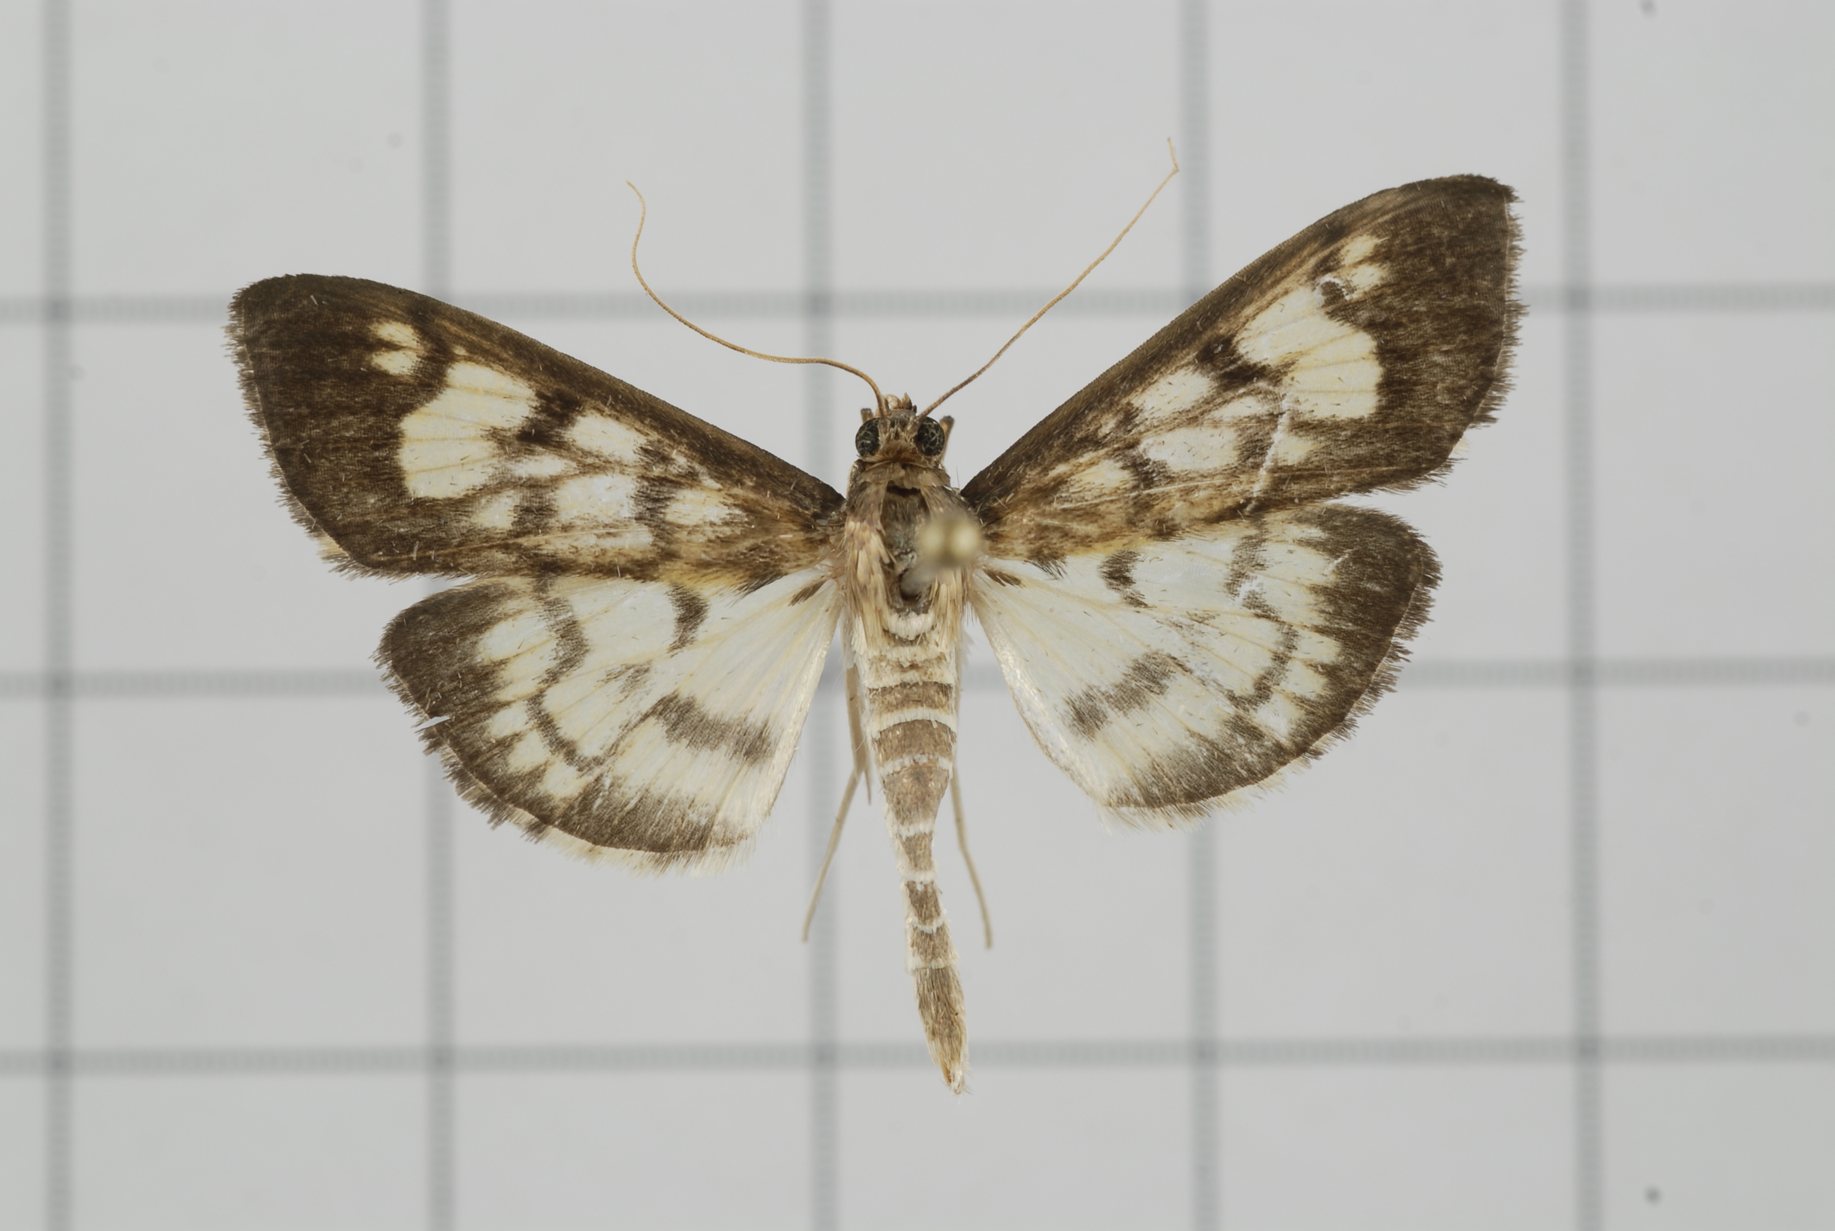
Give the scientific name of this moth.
Syllepte taiwanalis
